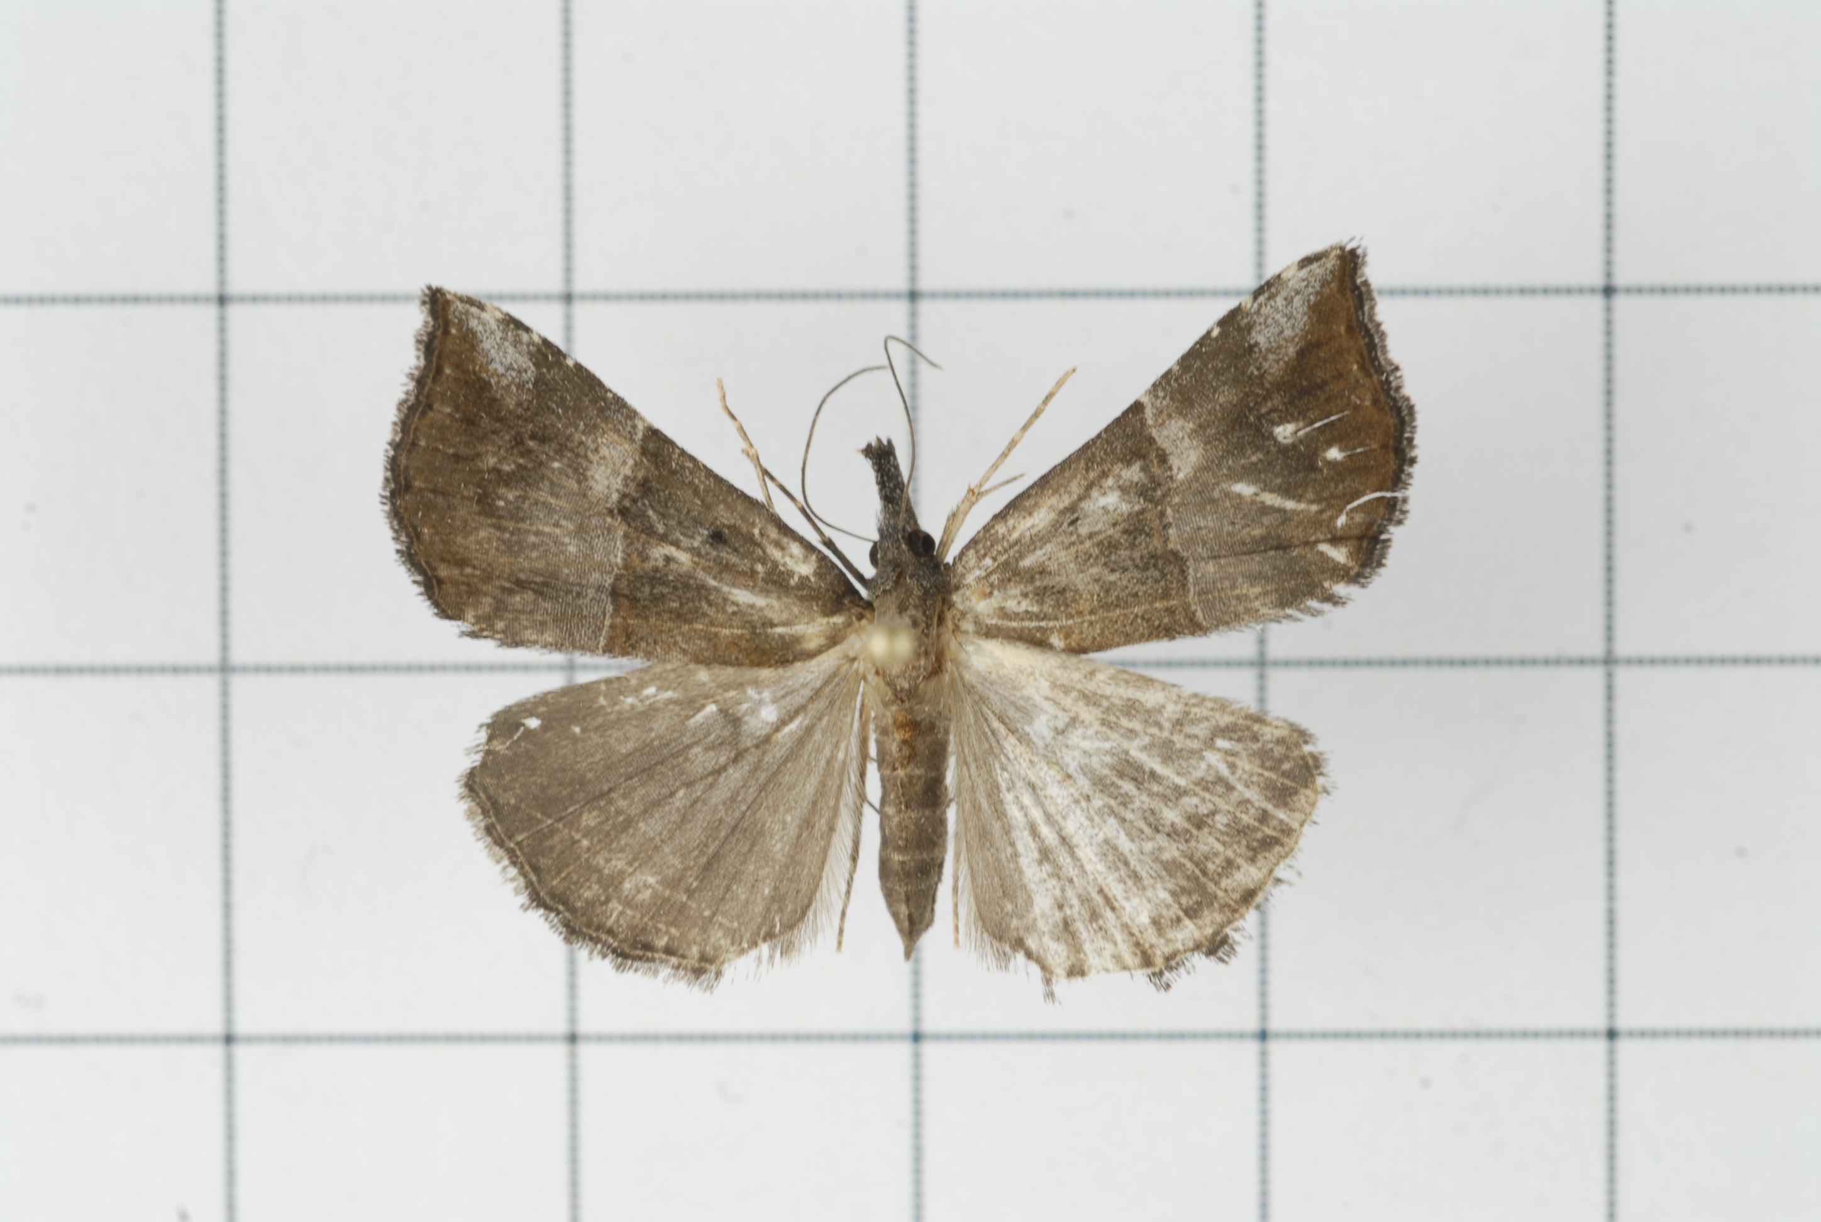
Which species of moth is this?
Hypena iconicalis
